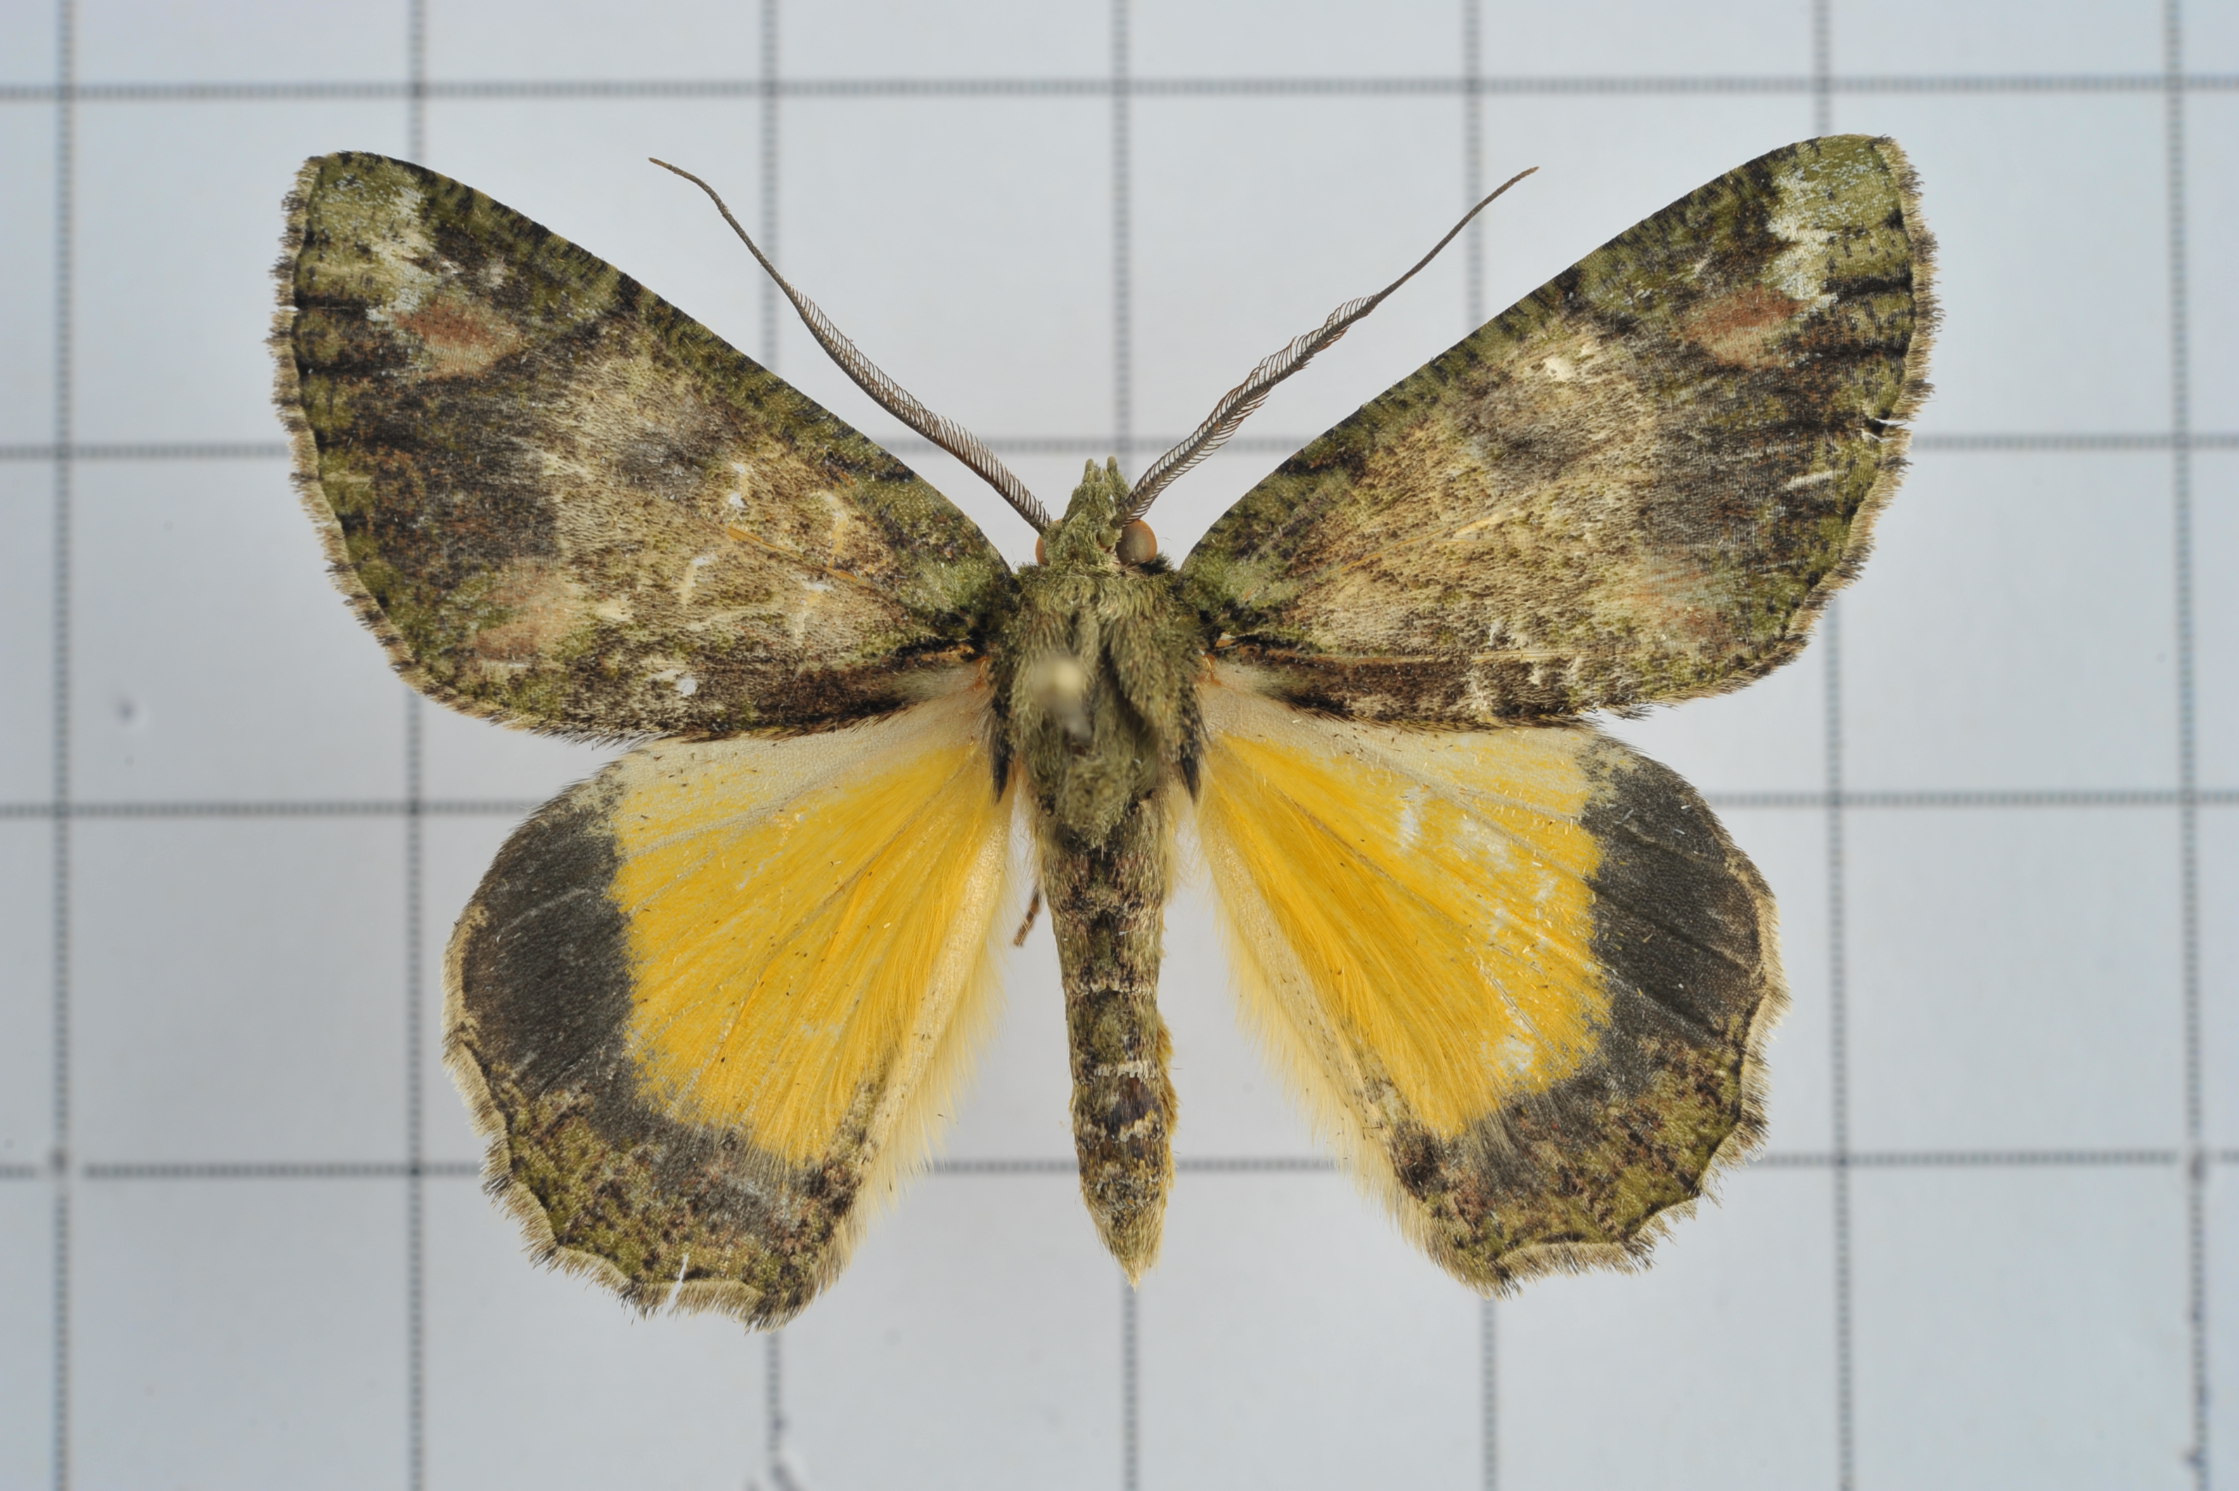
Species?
Dindica wilemani
